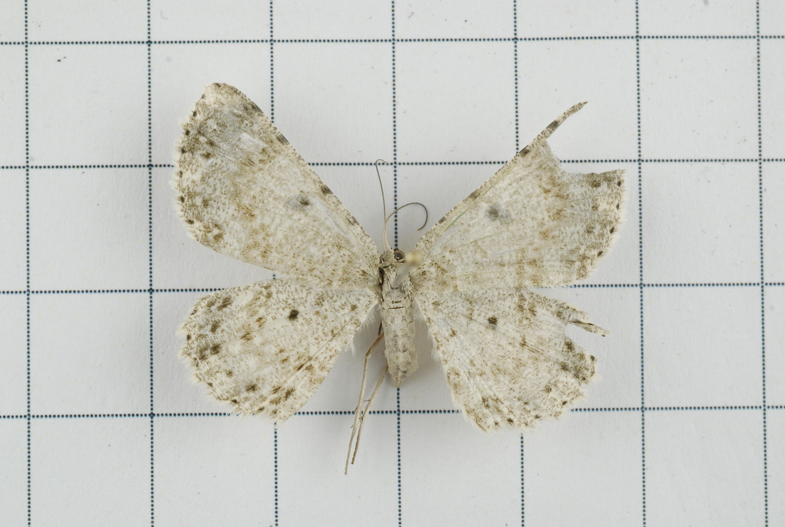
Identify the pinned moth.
Catoria sublavaria
